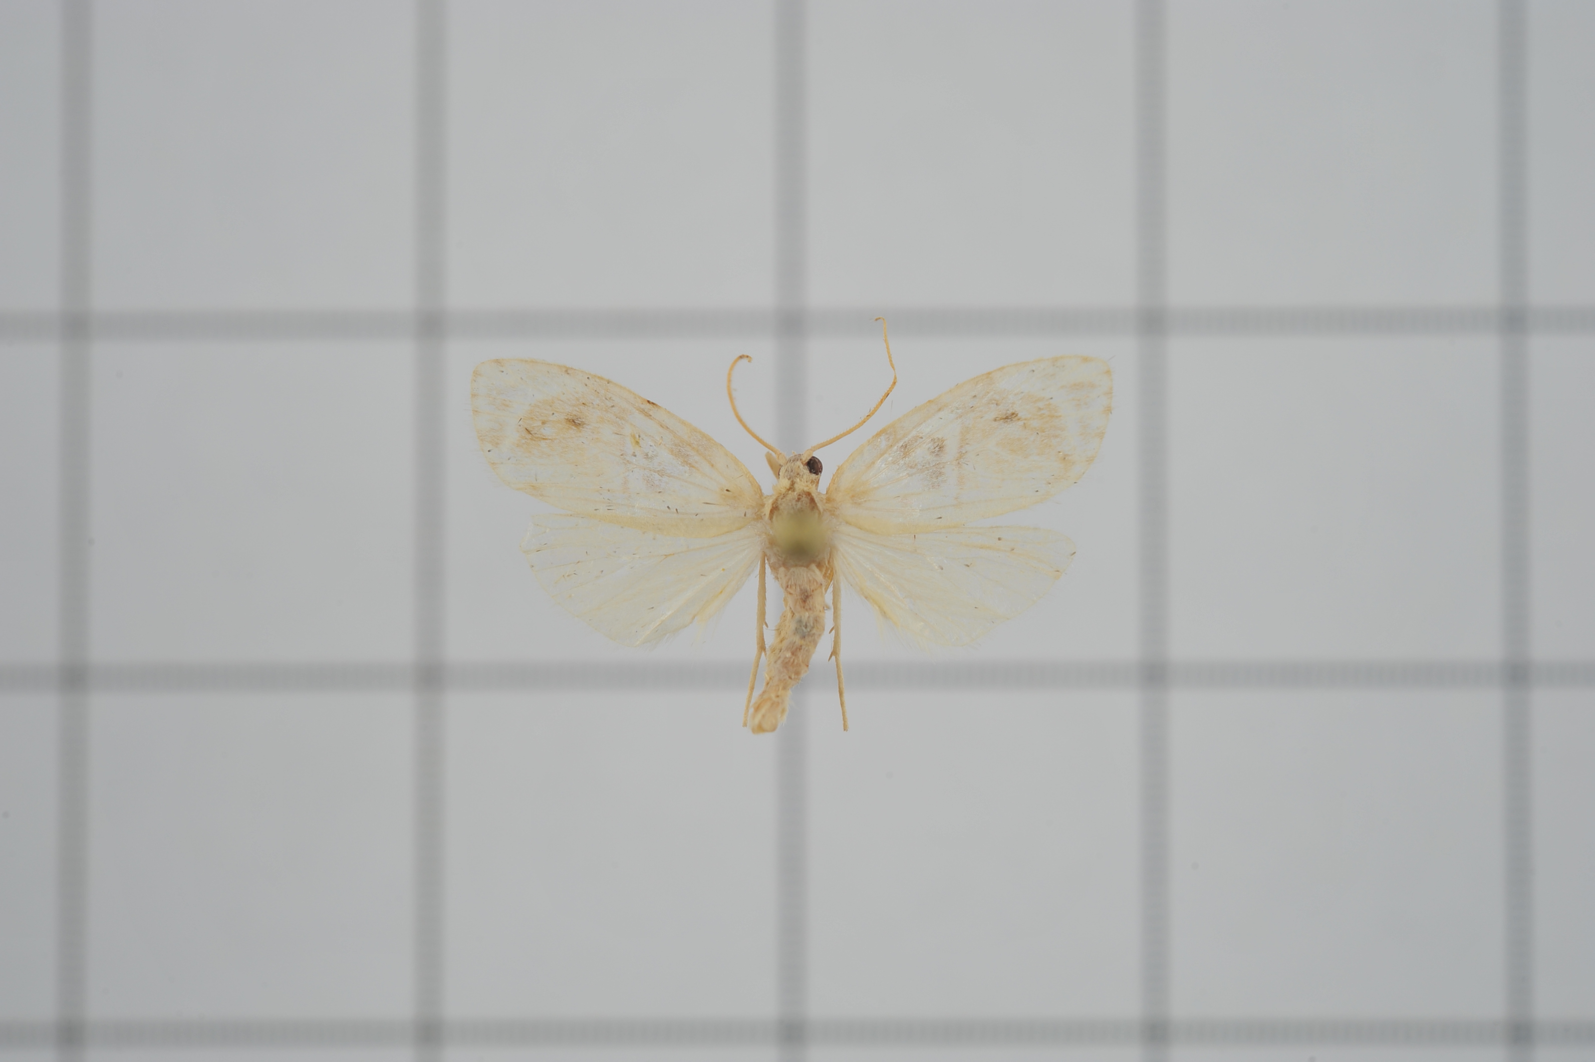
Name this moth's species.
Schistophleps bipuncta
